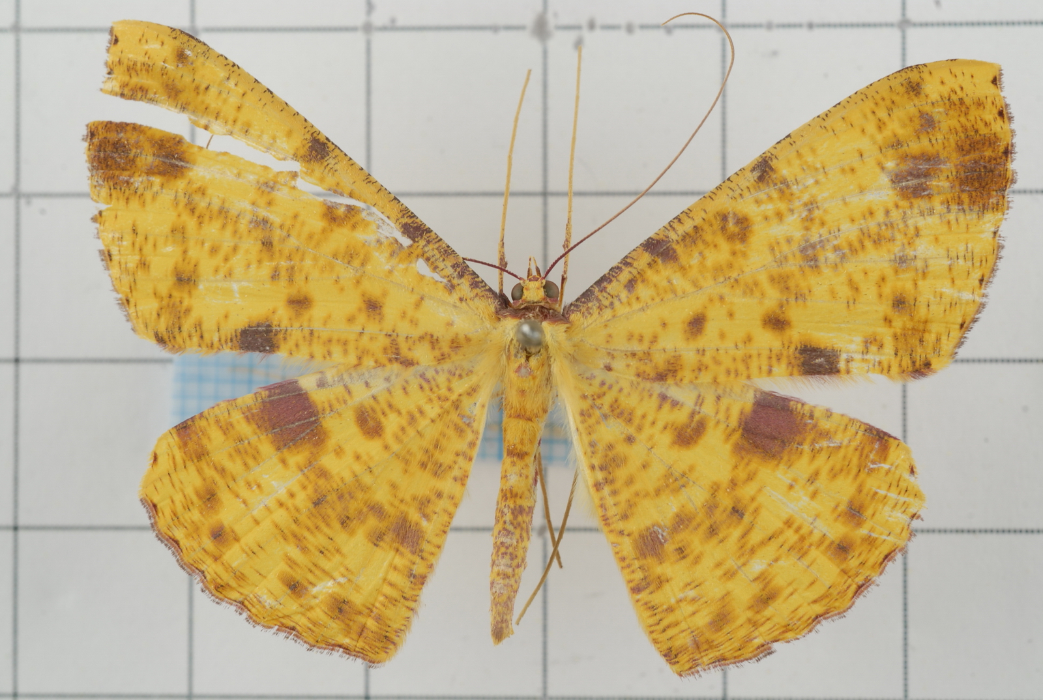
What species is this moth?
Eumelea ludovicata ludovicata
